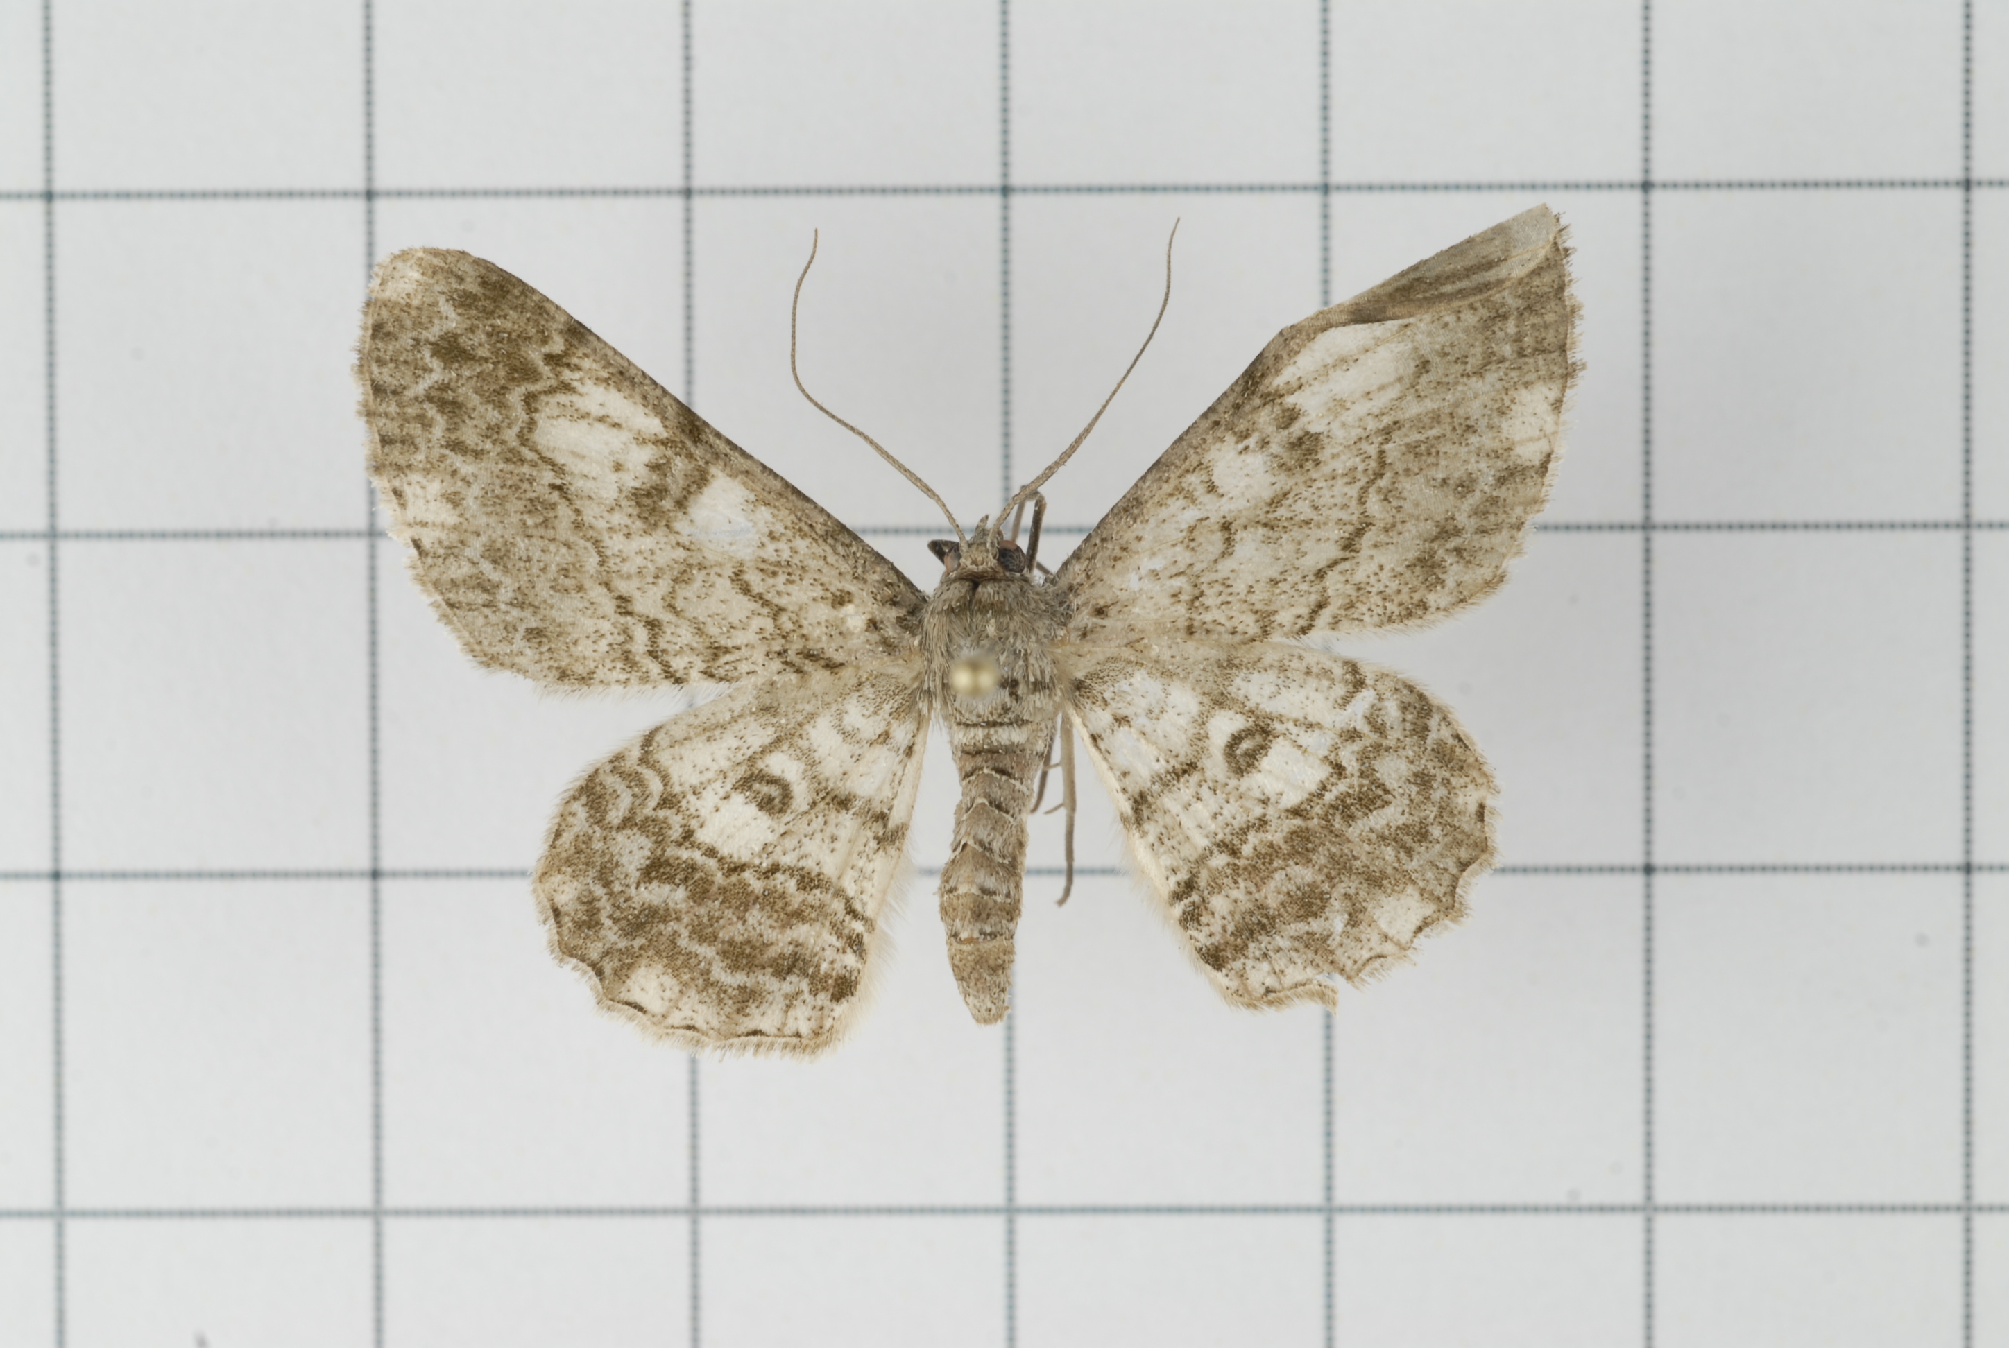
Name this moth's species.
Cleora contiguata contiguata
